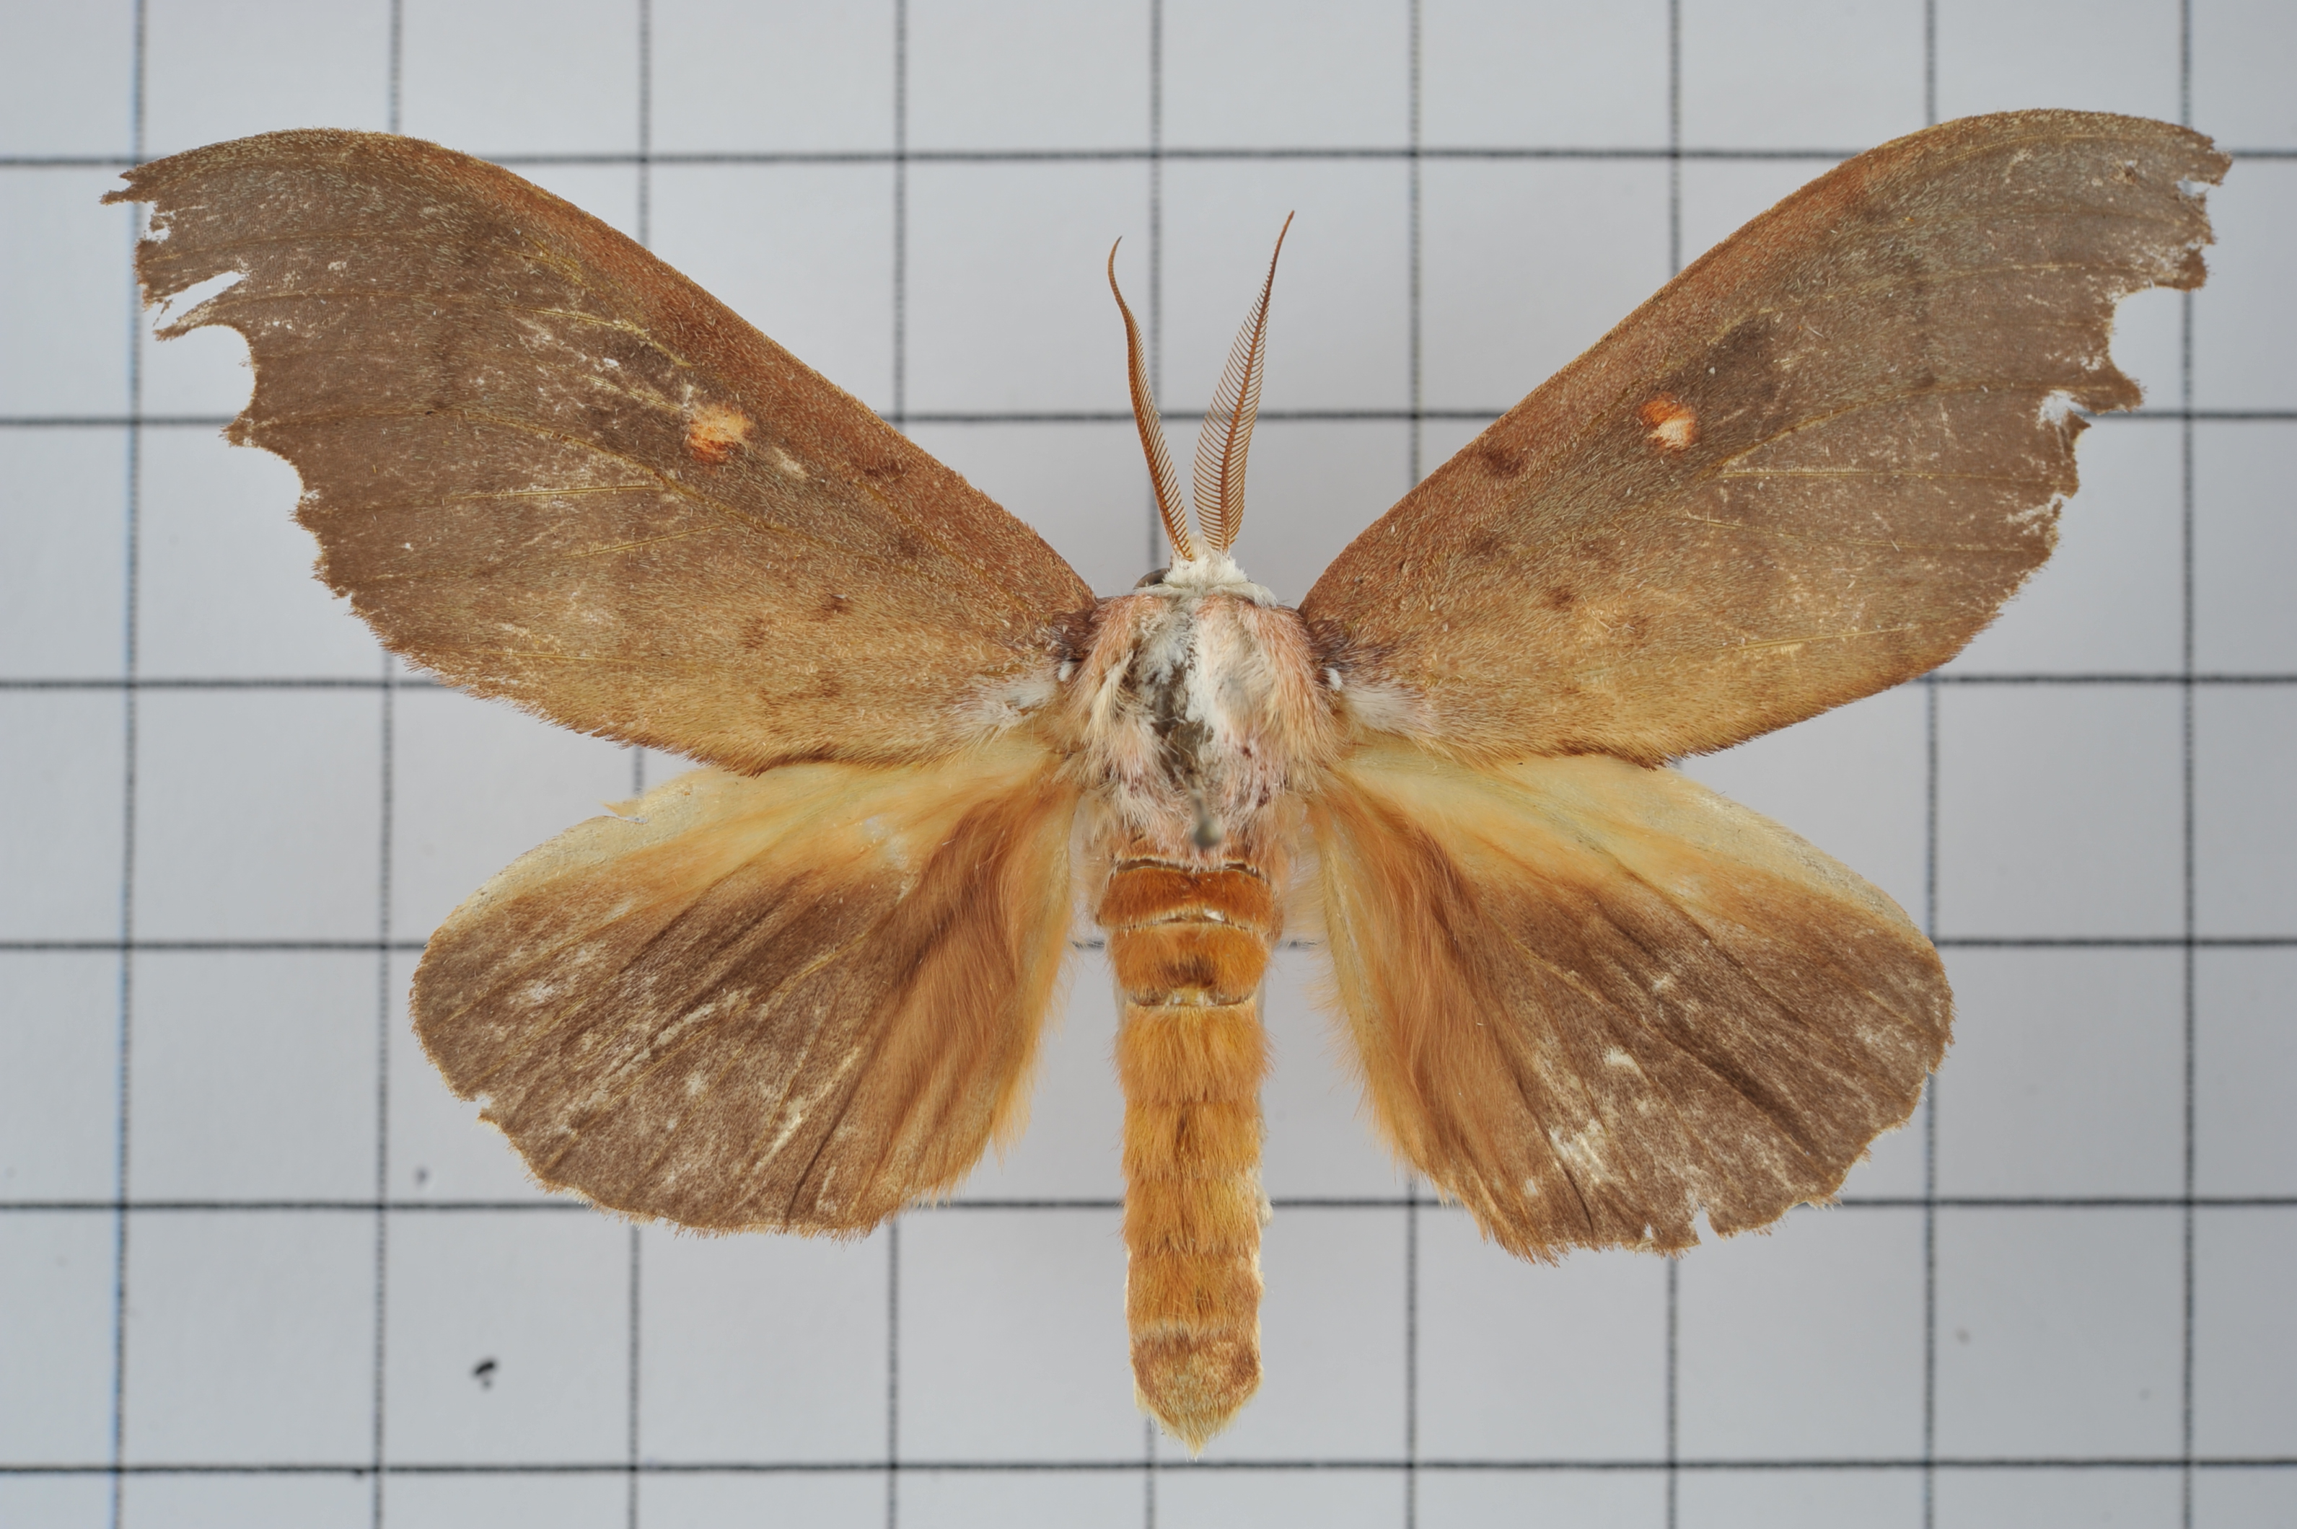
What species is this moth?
Euhampsonia formosana
